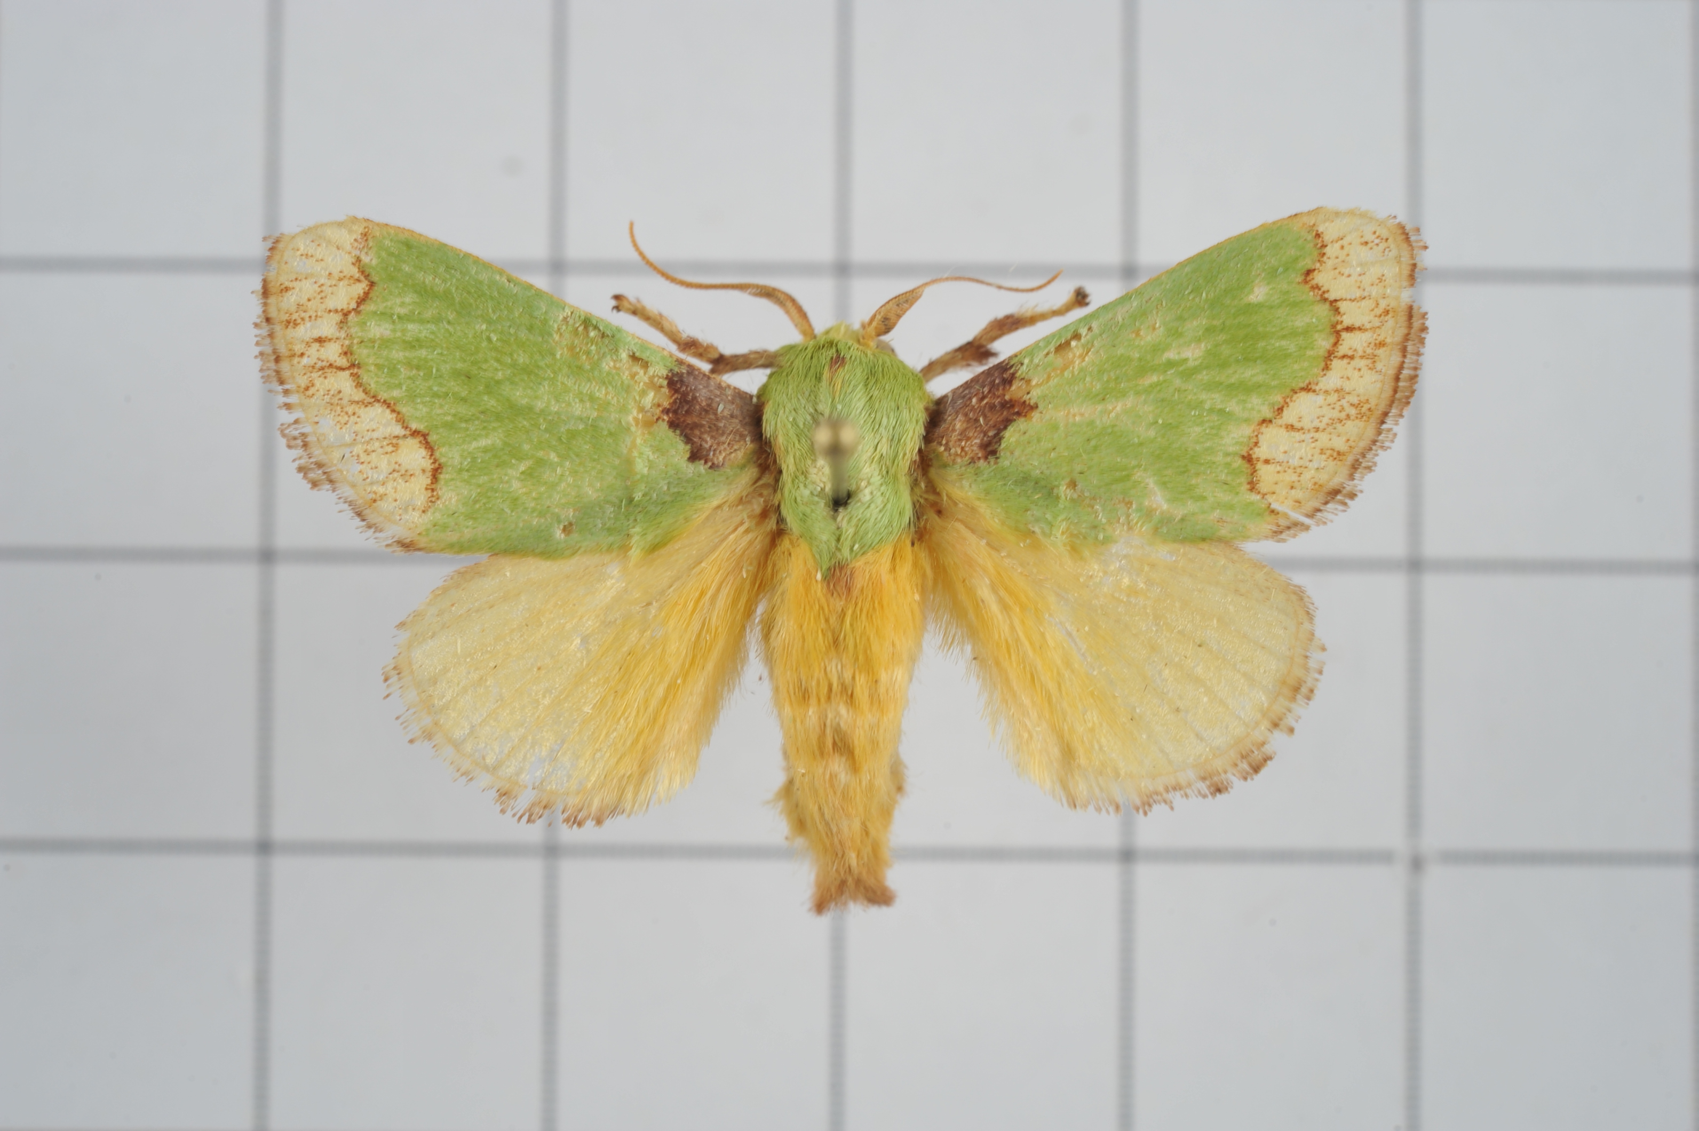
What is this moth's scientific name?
Parasa consocia
